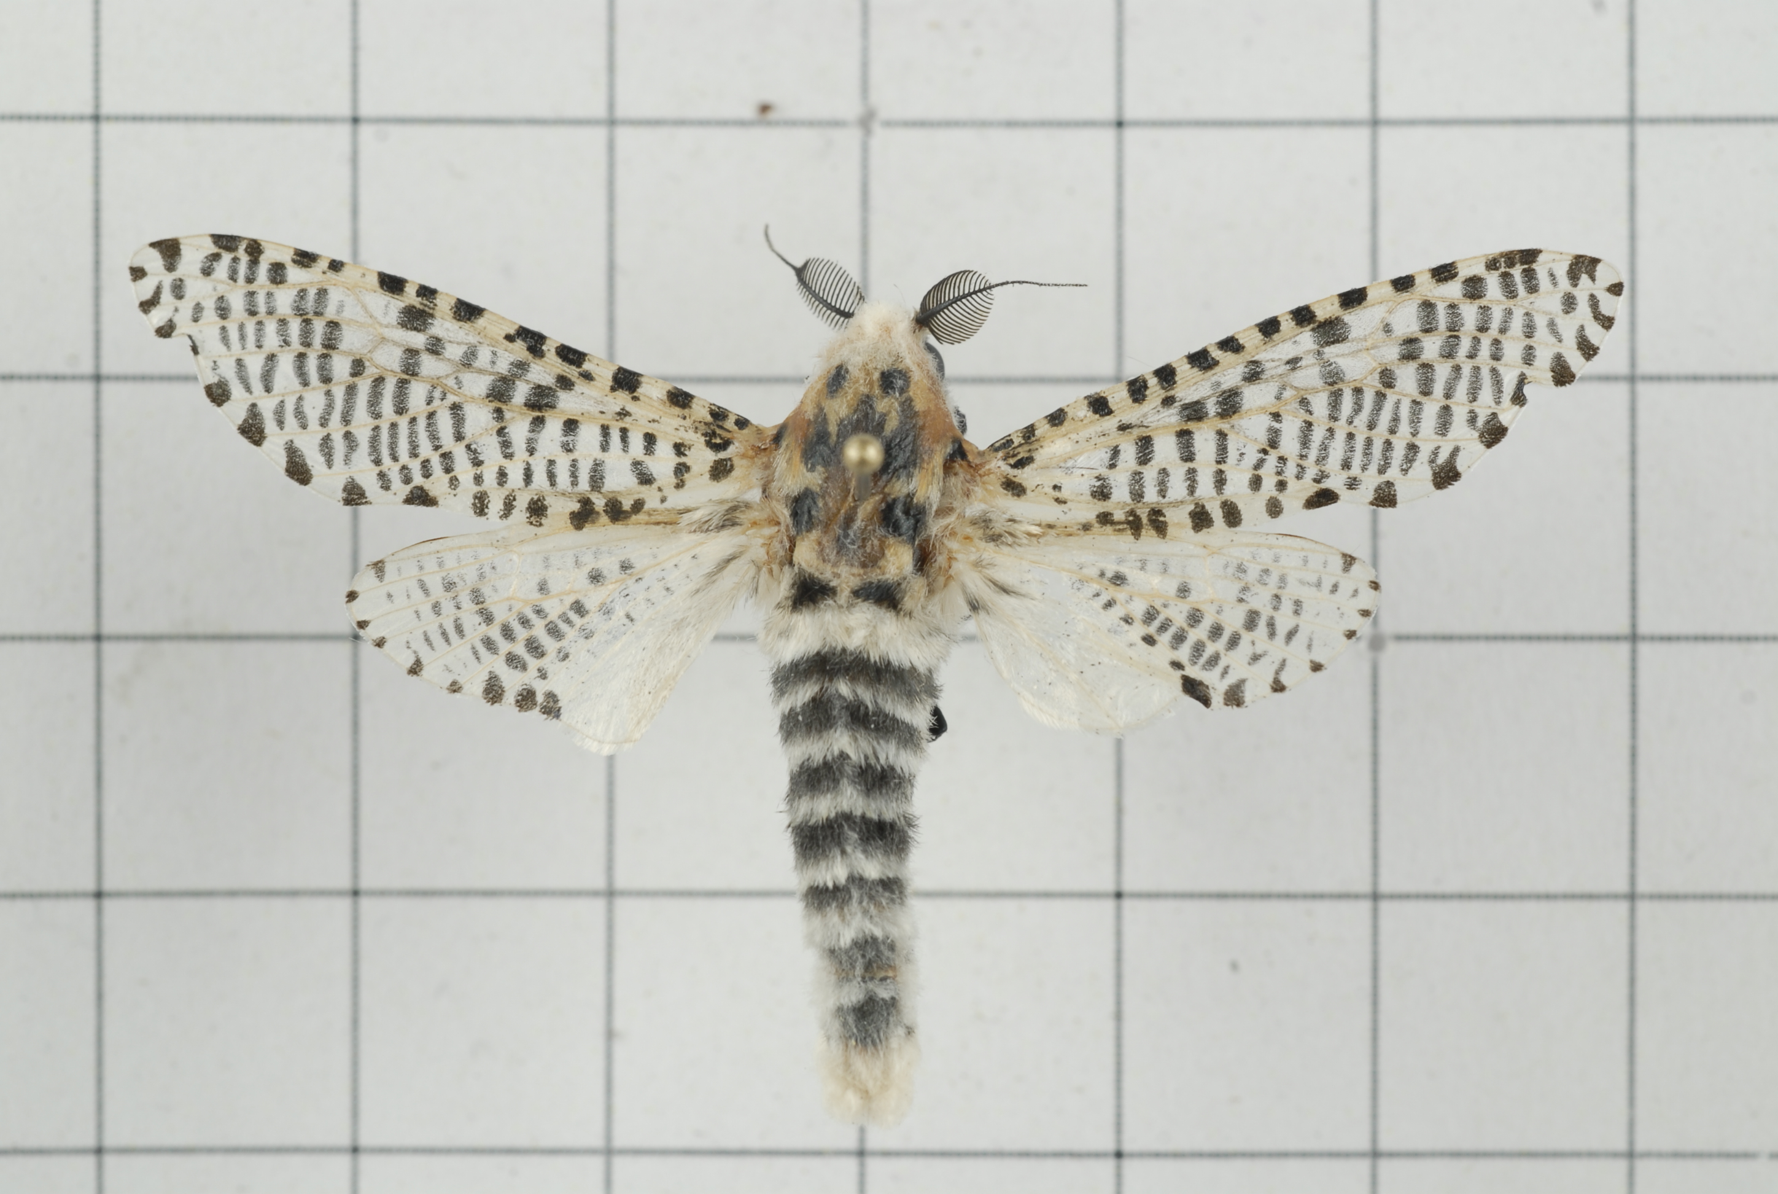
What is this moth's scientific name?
Zeuzera multistrigata multistrigata
